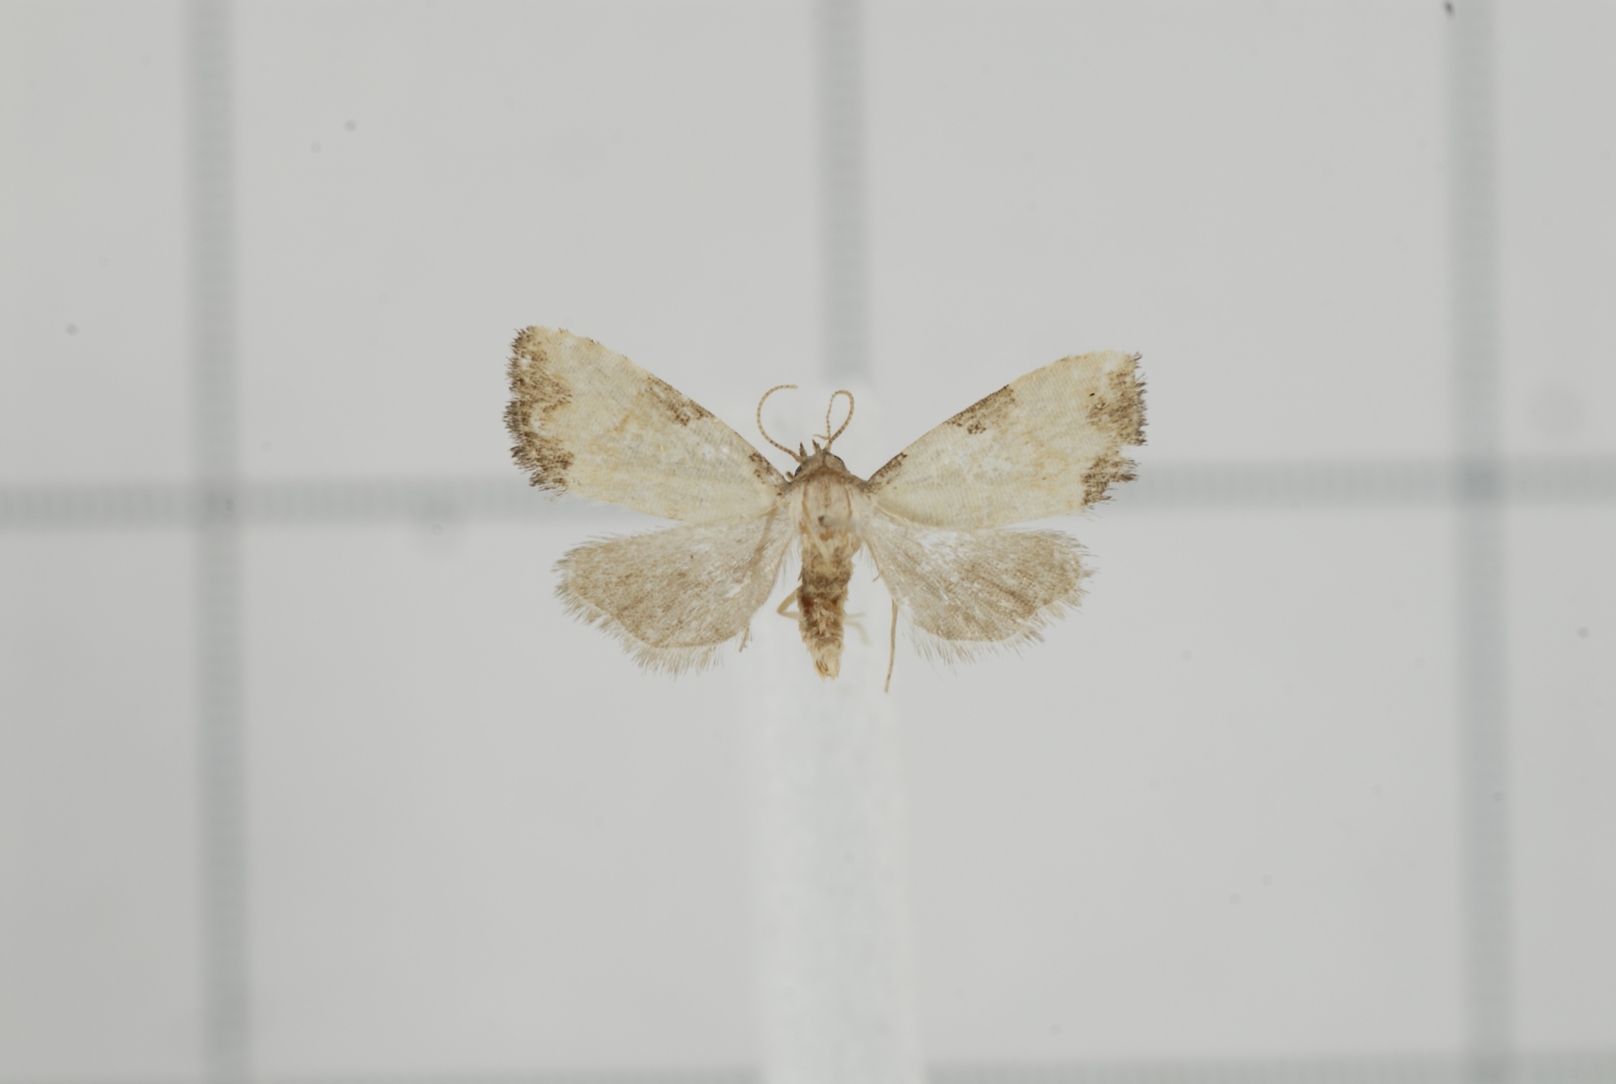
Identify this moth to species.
Parens paraocci
